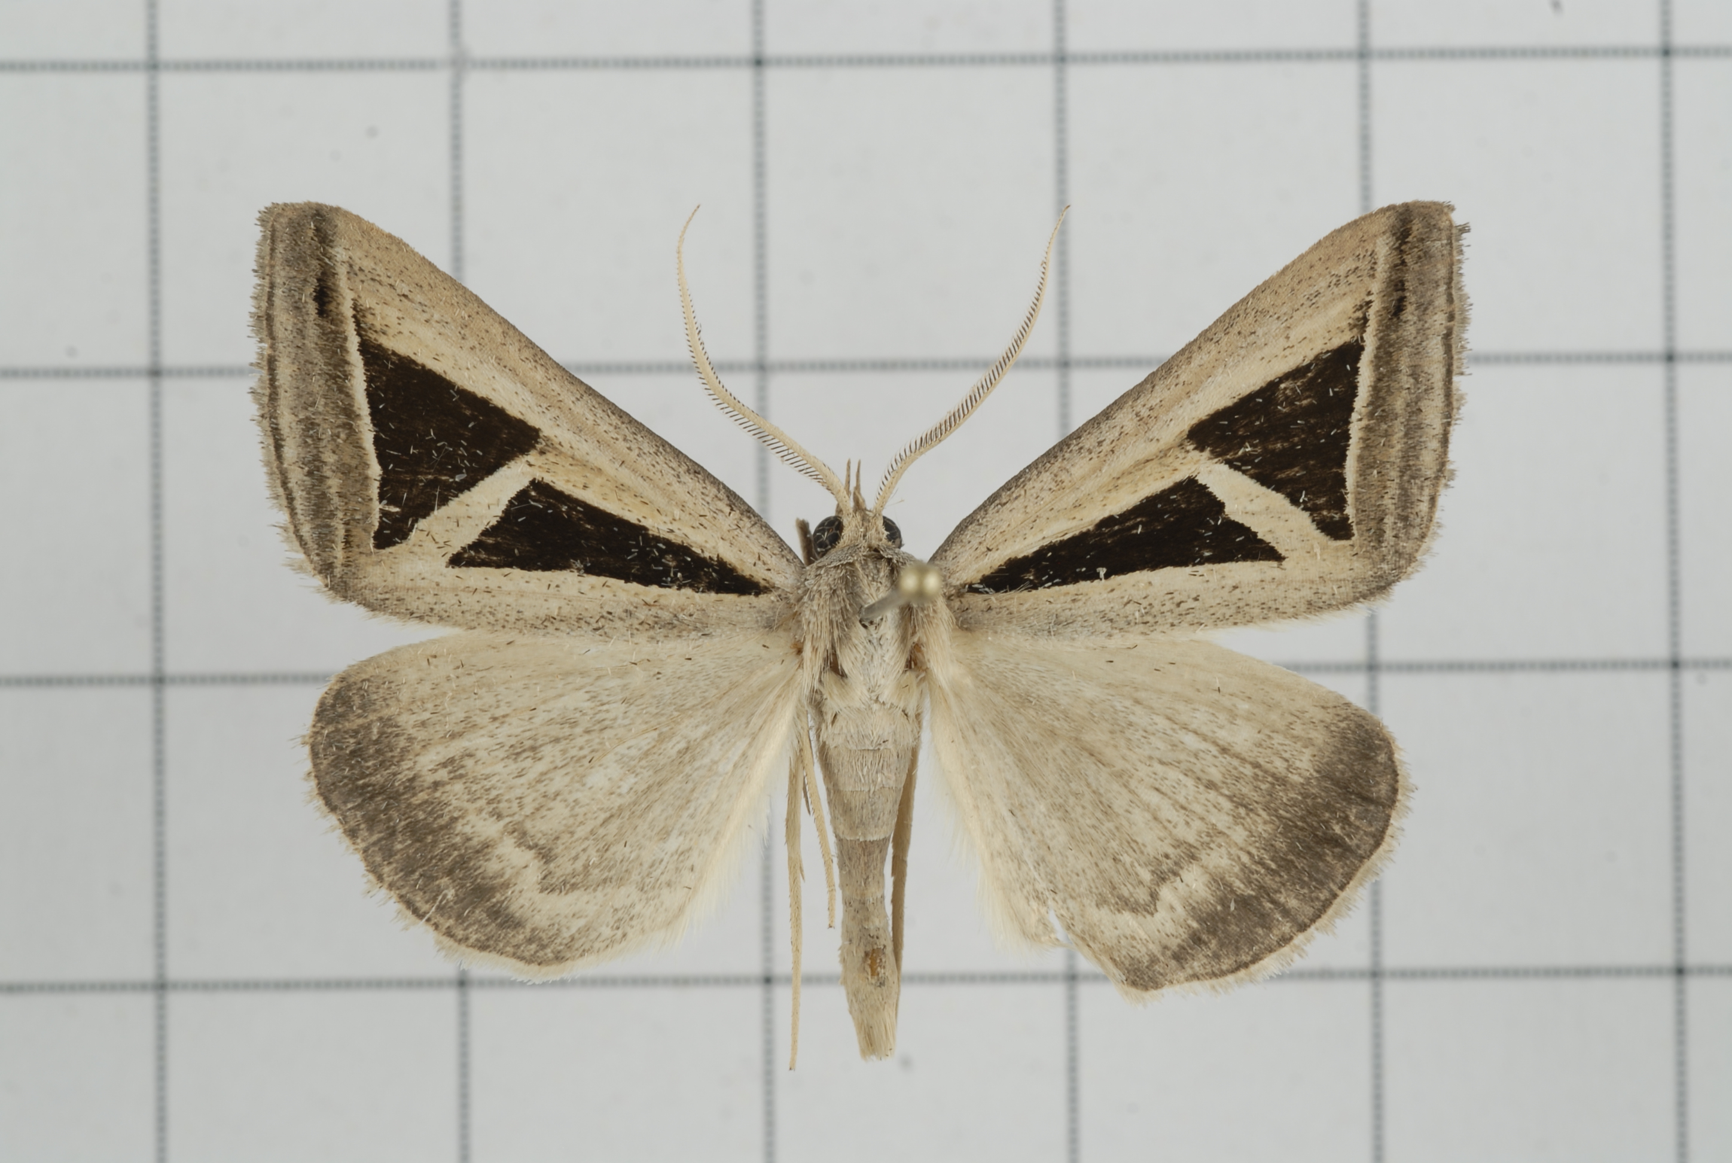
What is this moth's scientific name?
Melapia kishidai
